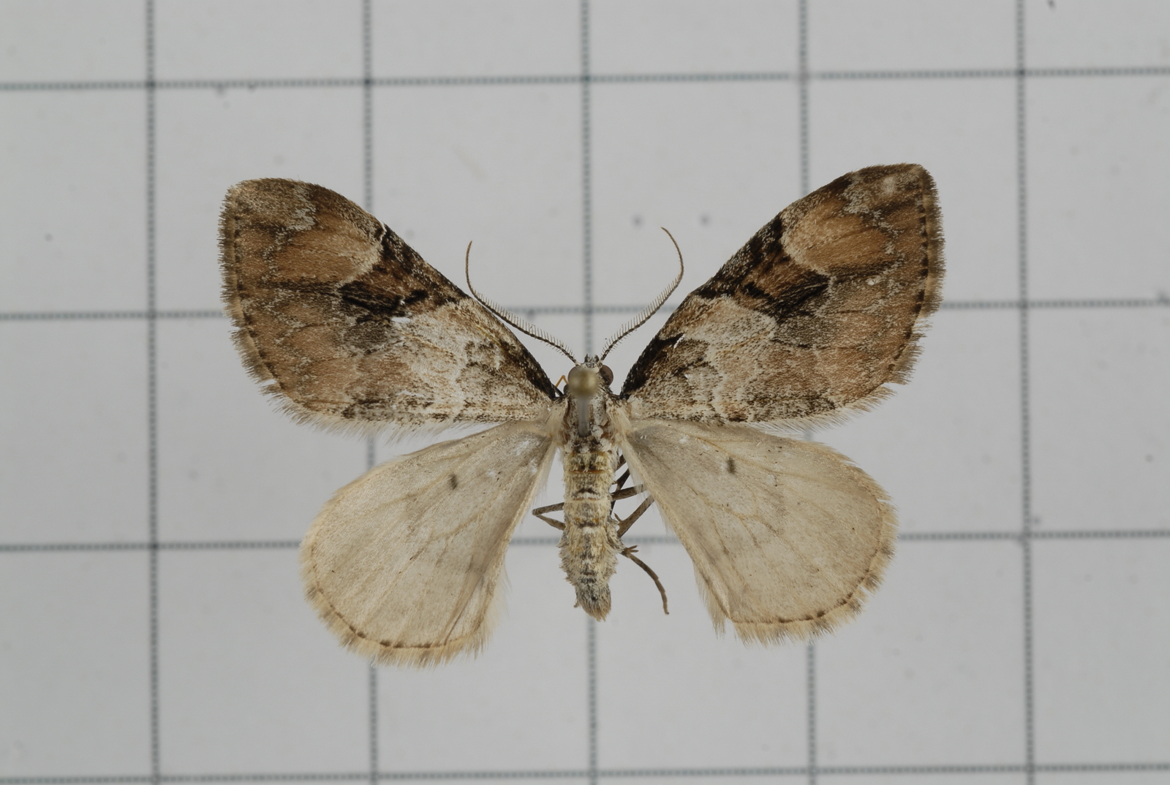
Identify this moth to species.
Pennithera subcomis
